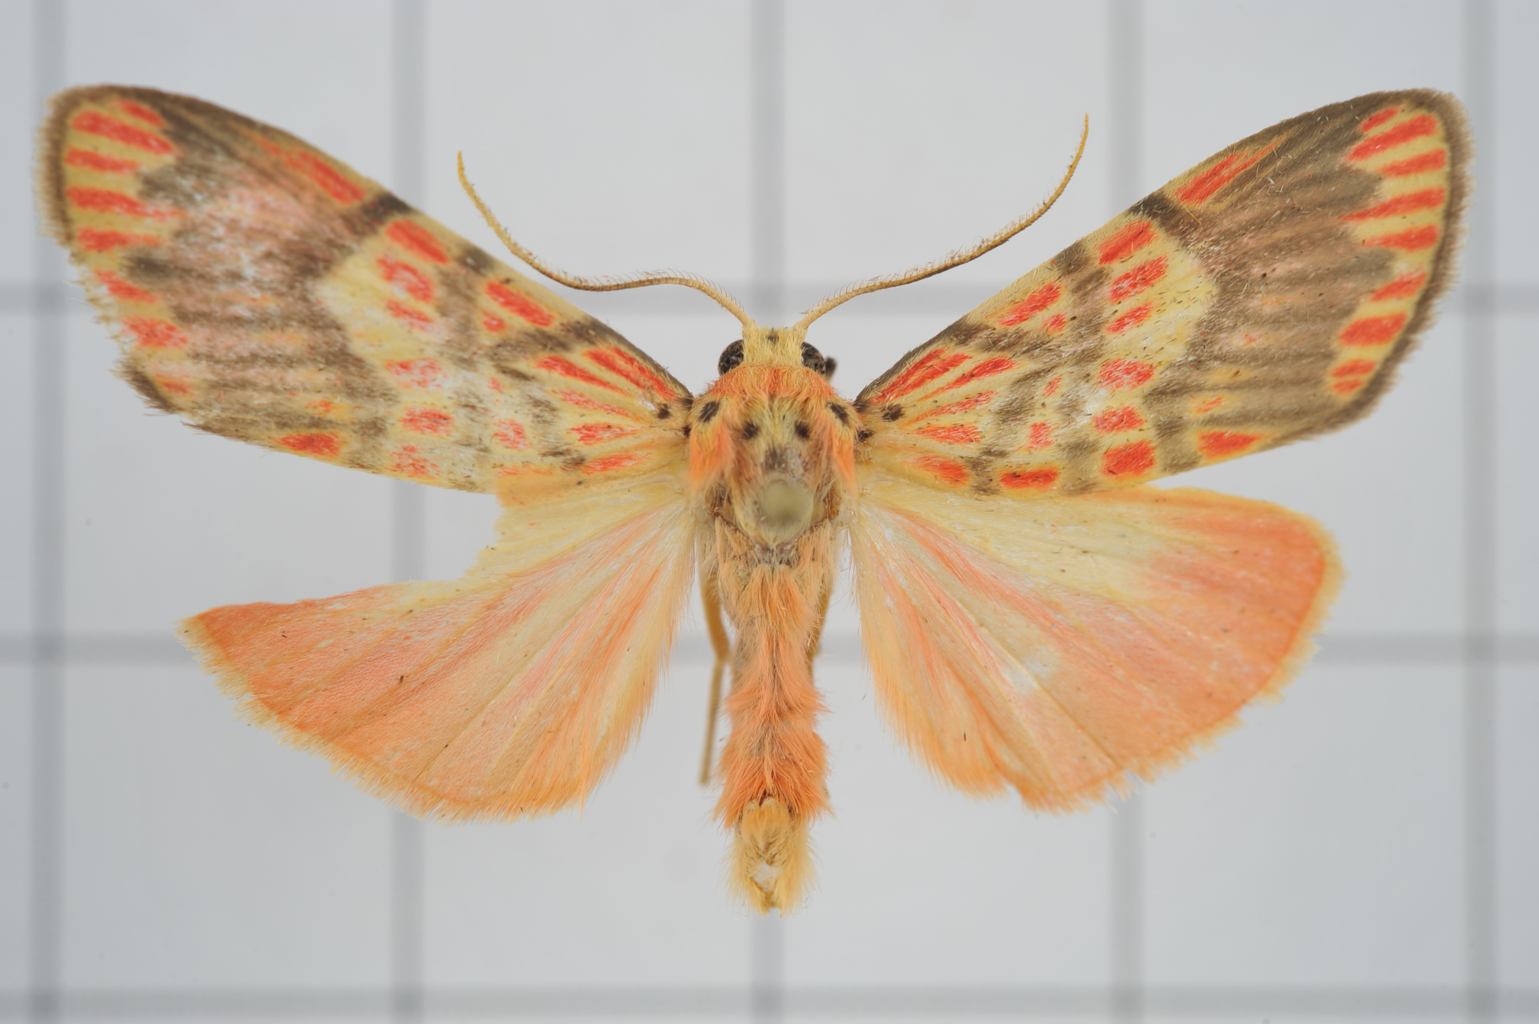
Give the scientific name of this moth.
Barsine fuscozonata
